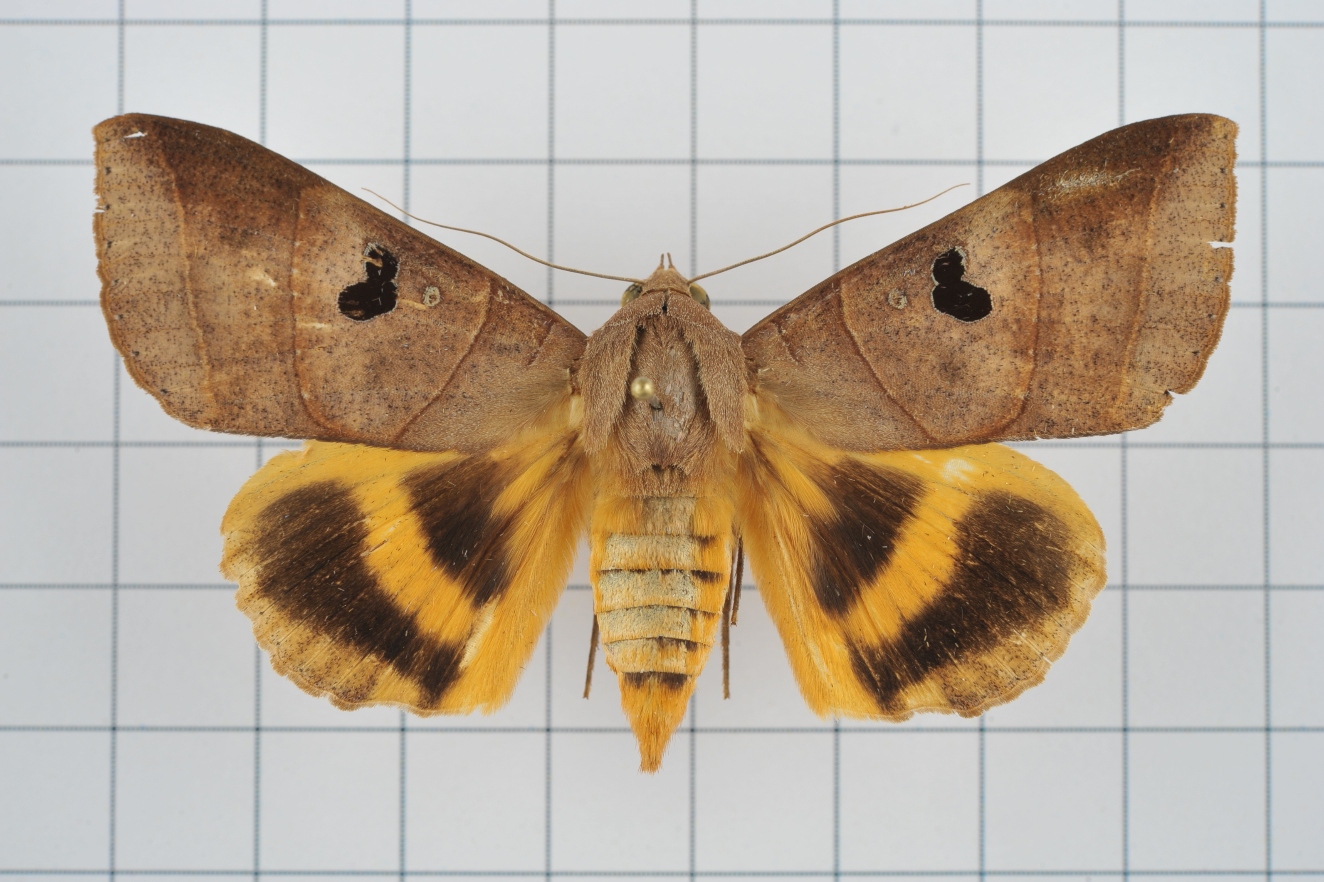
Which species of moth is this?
Thyas coronata
